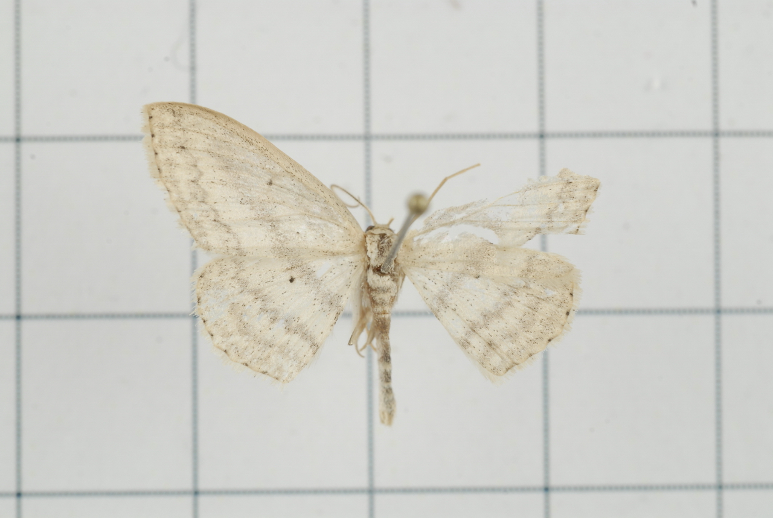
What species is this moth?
Scopula kagiata
